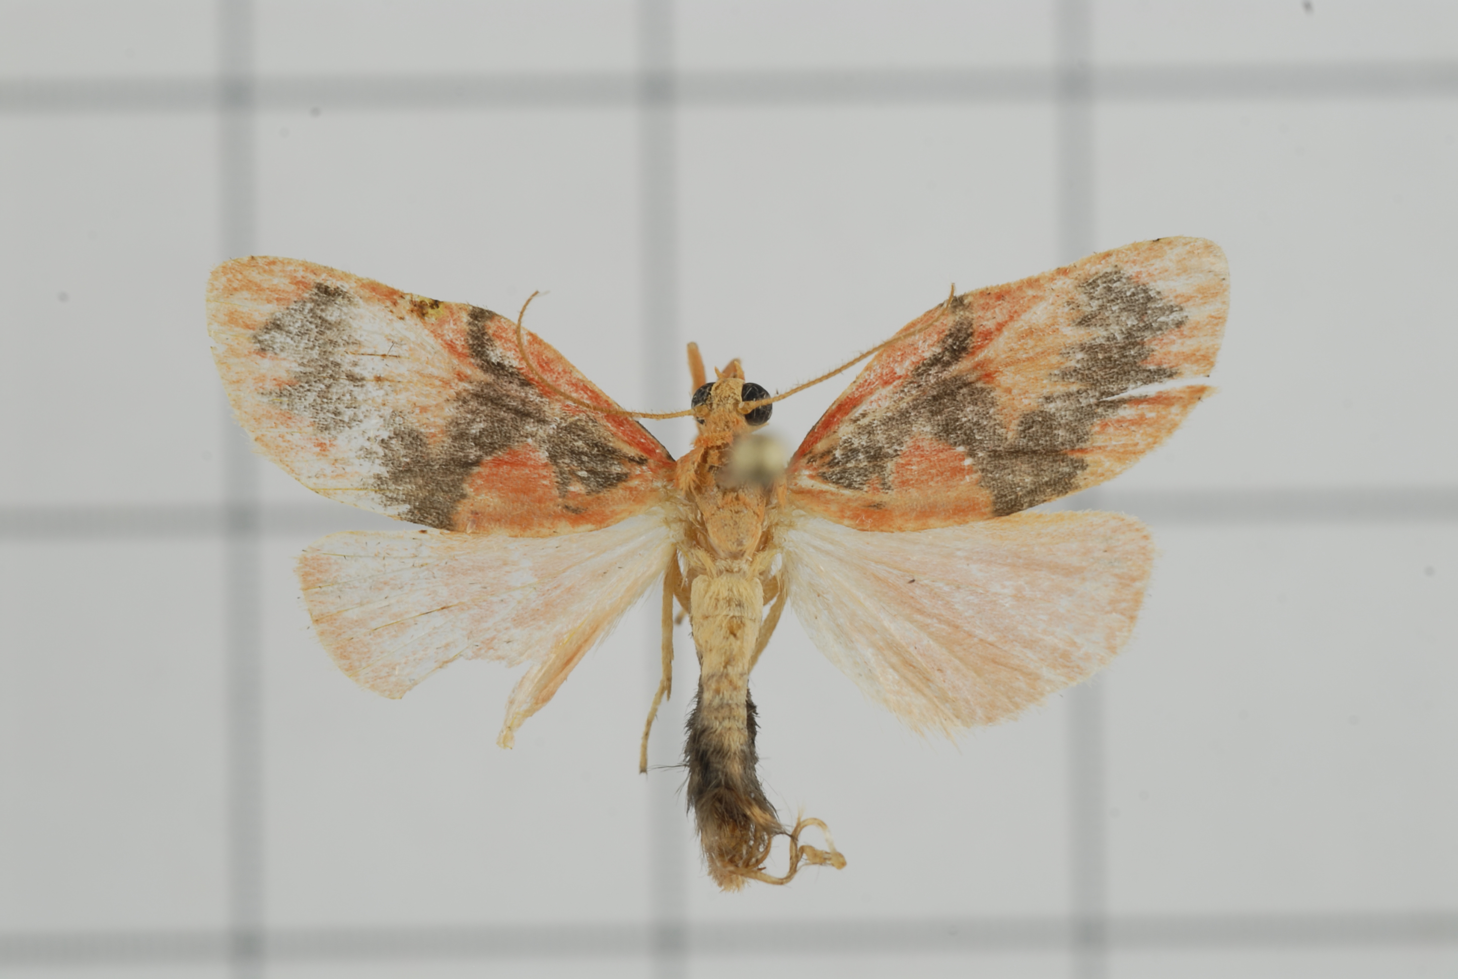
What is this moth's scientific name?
Aberrasine dingjiai
